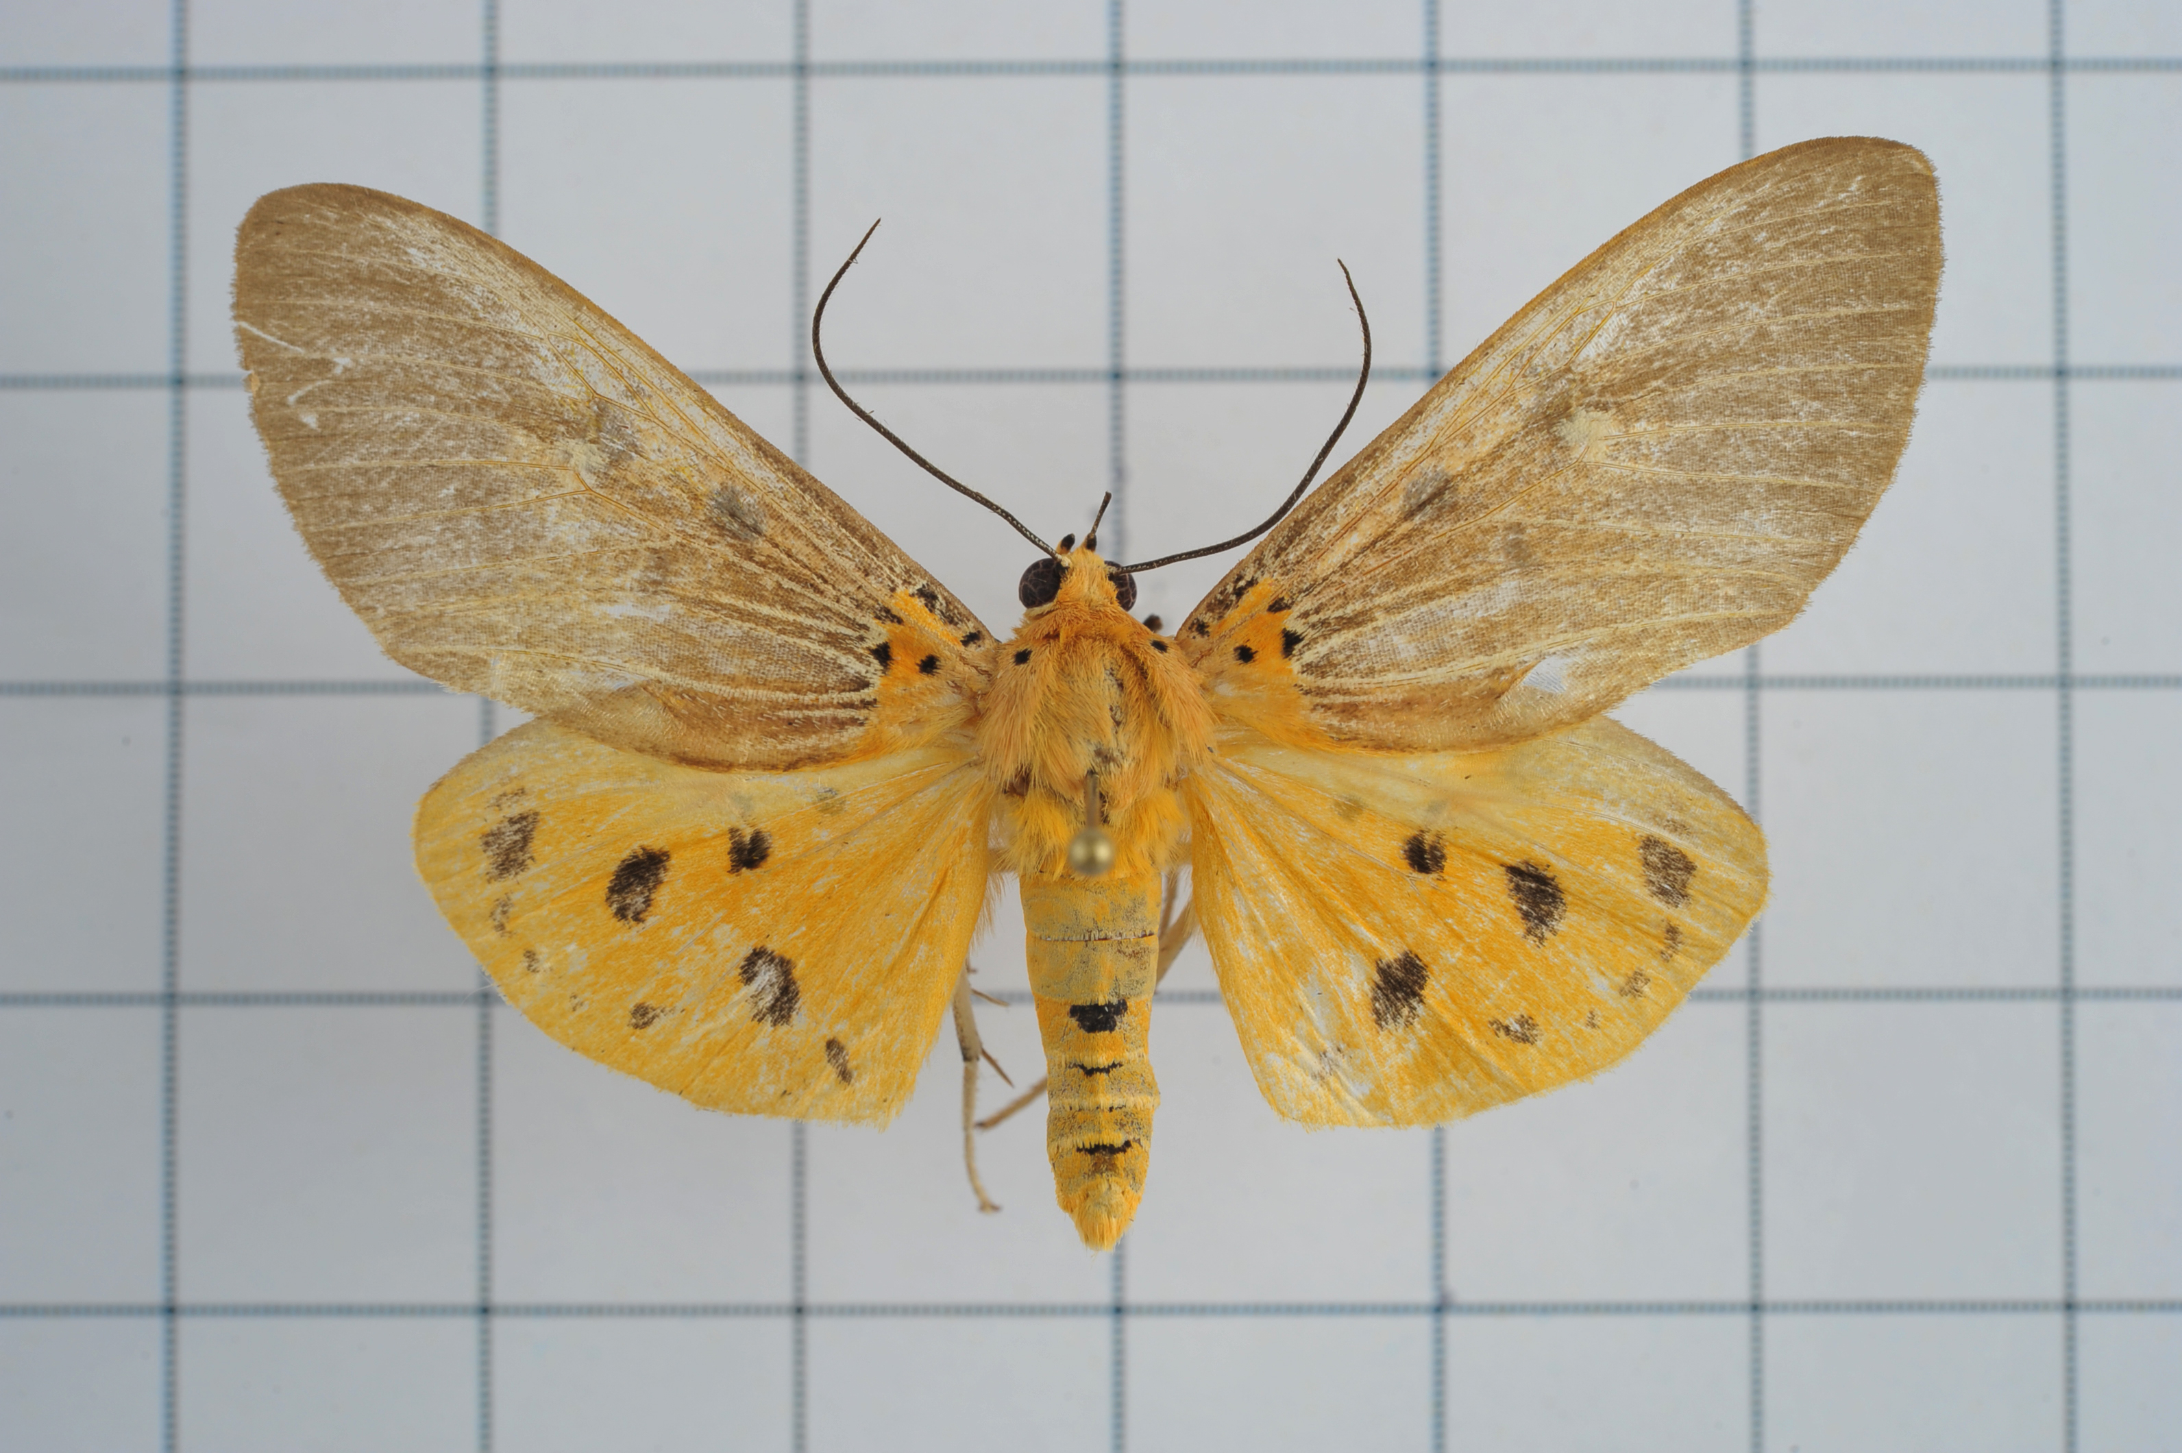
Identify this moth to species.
Asota caricae
